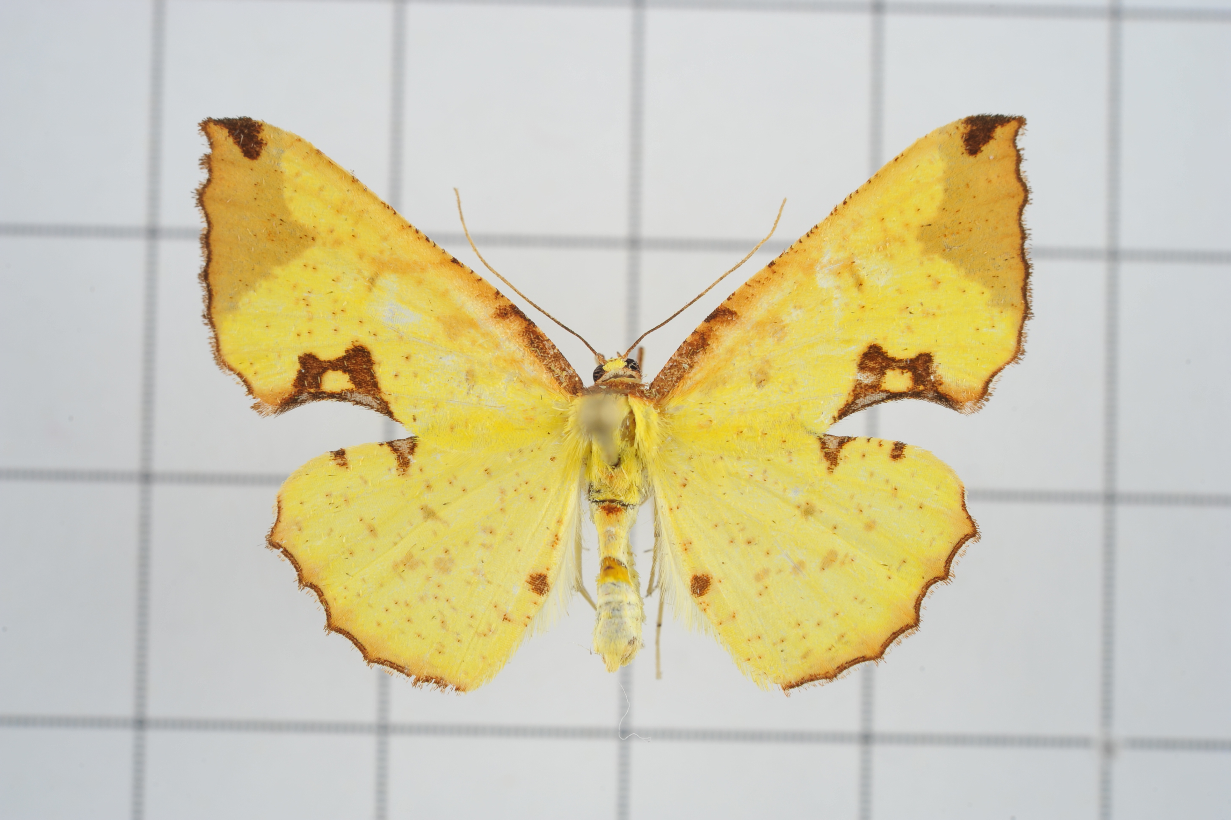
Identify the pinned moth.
Corymica pryeri
